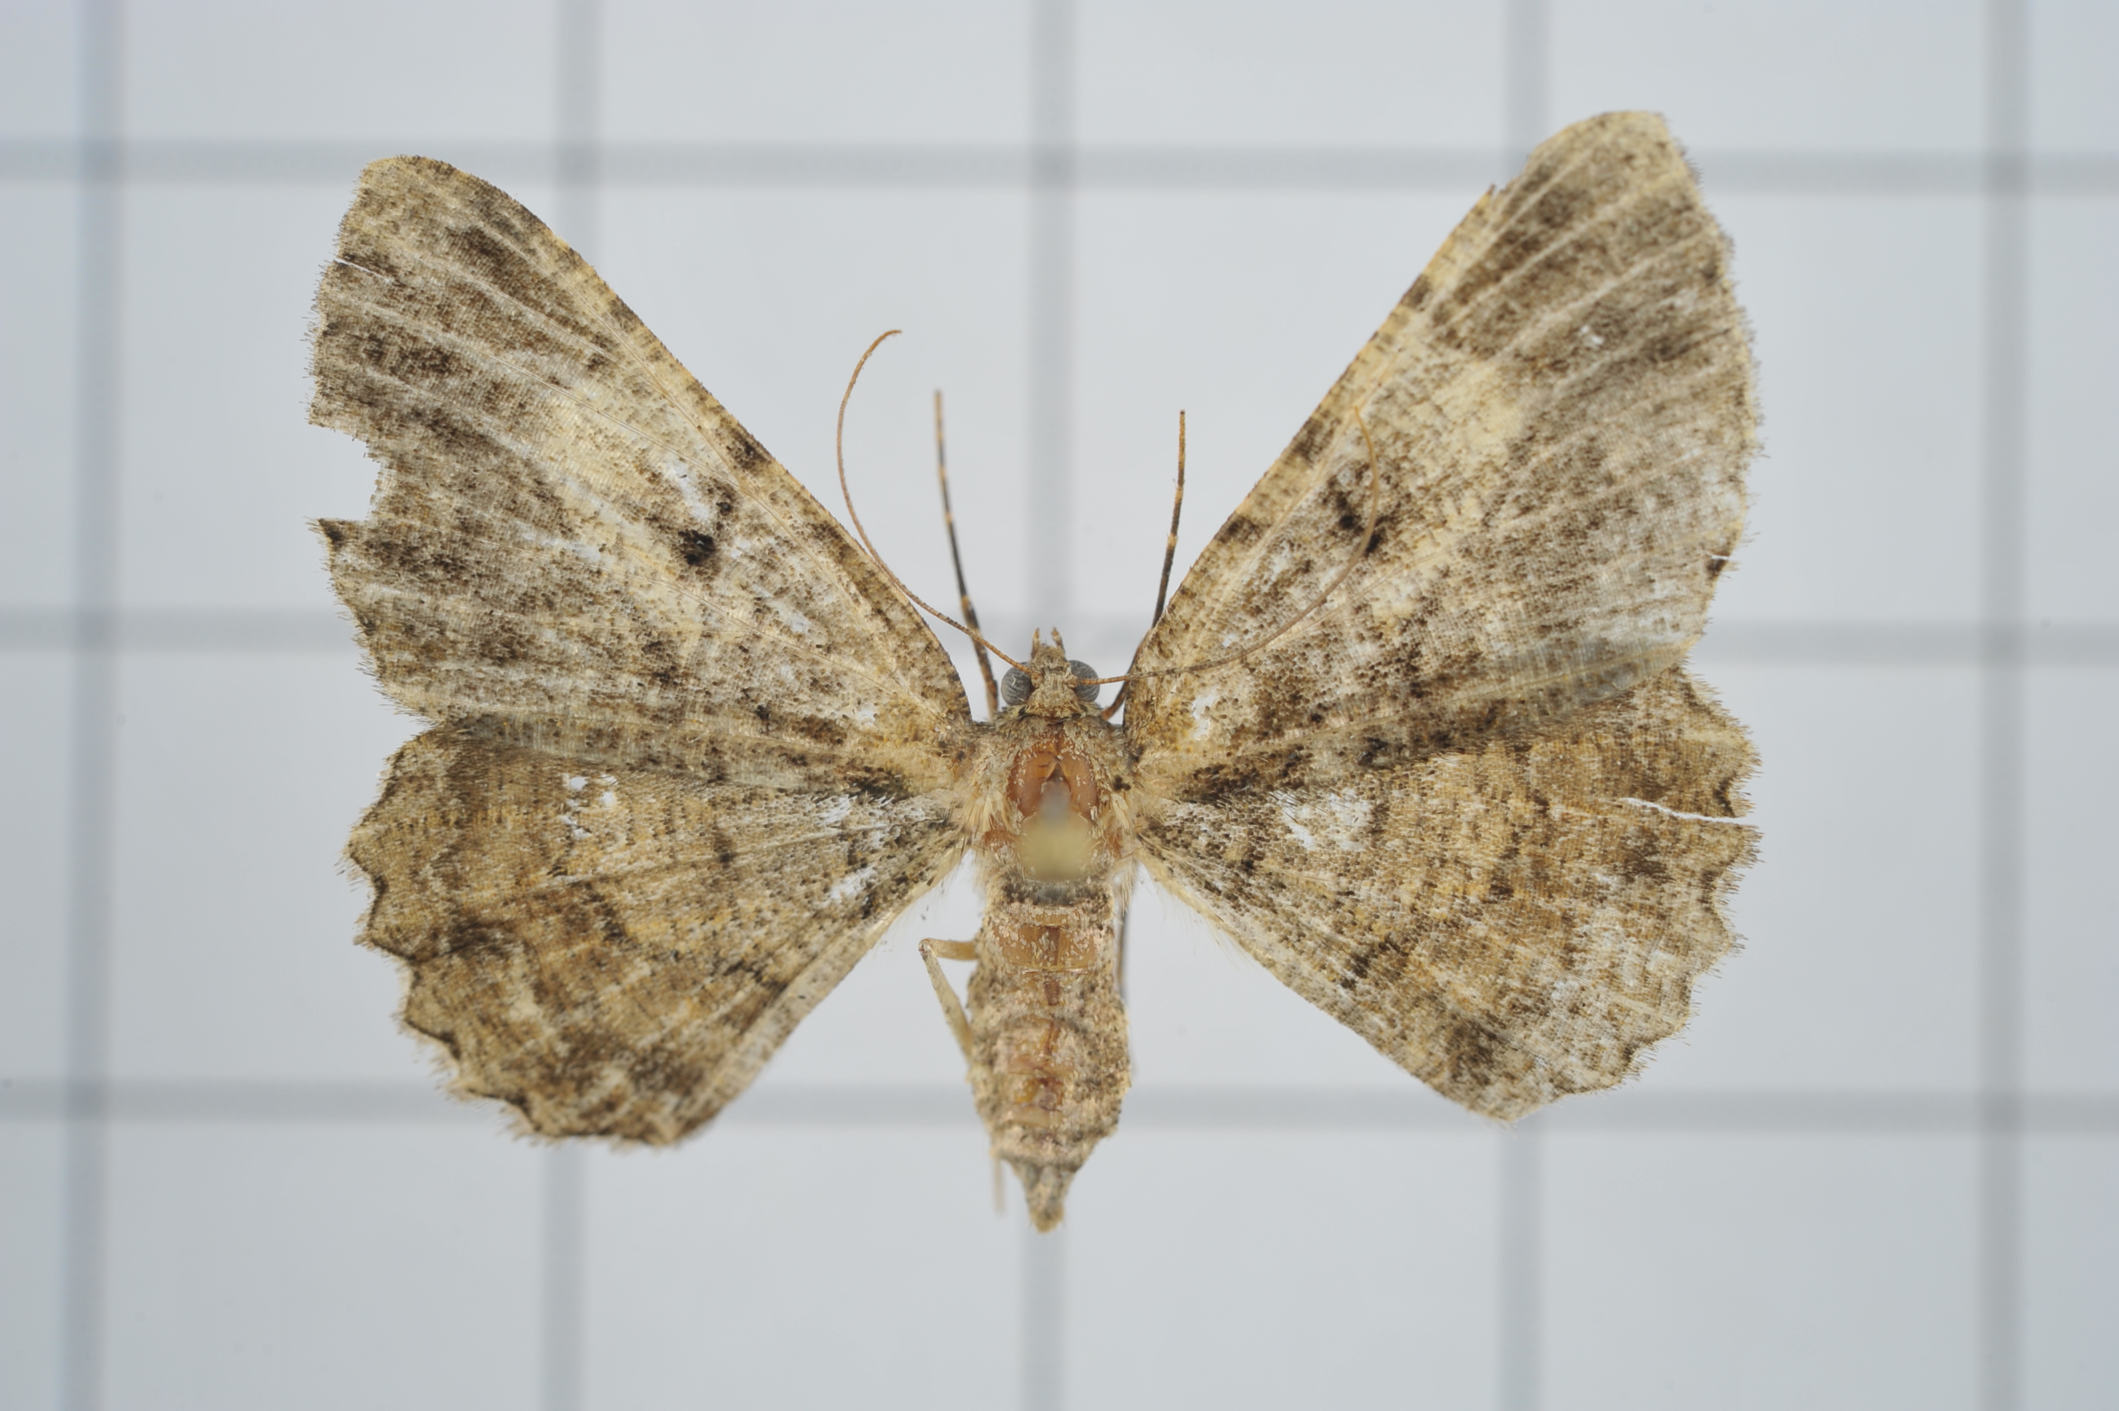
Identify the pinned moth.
Psilalcis pulveraria
